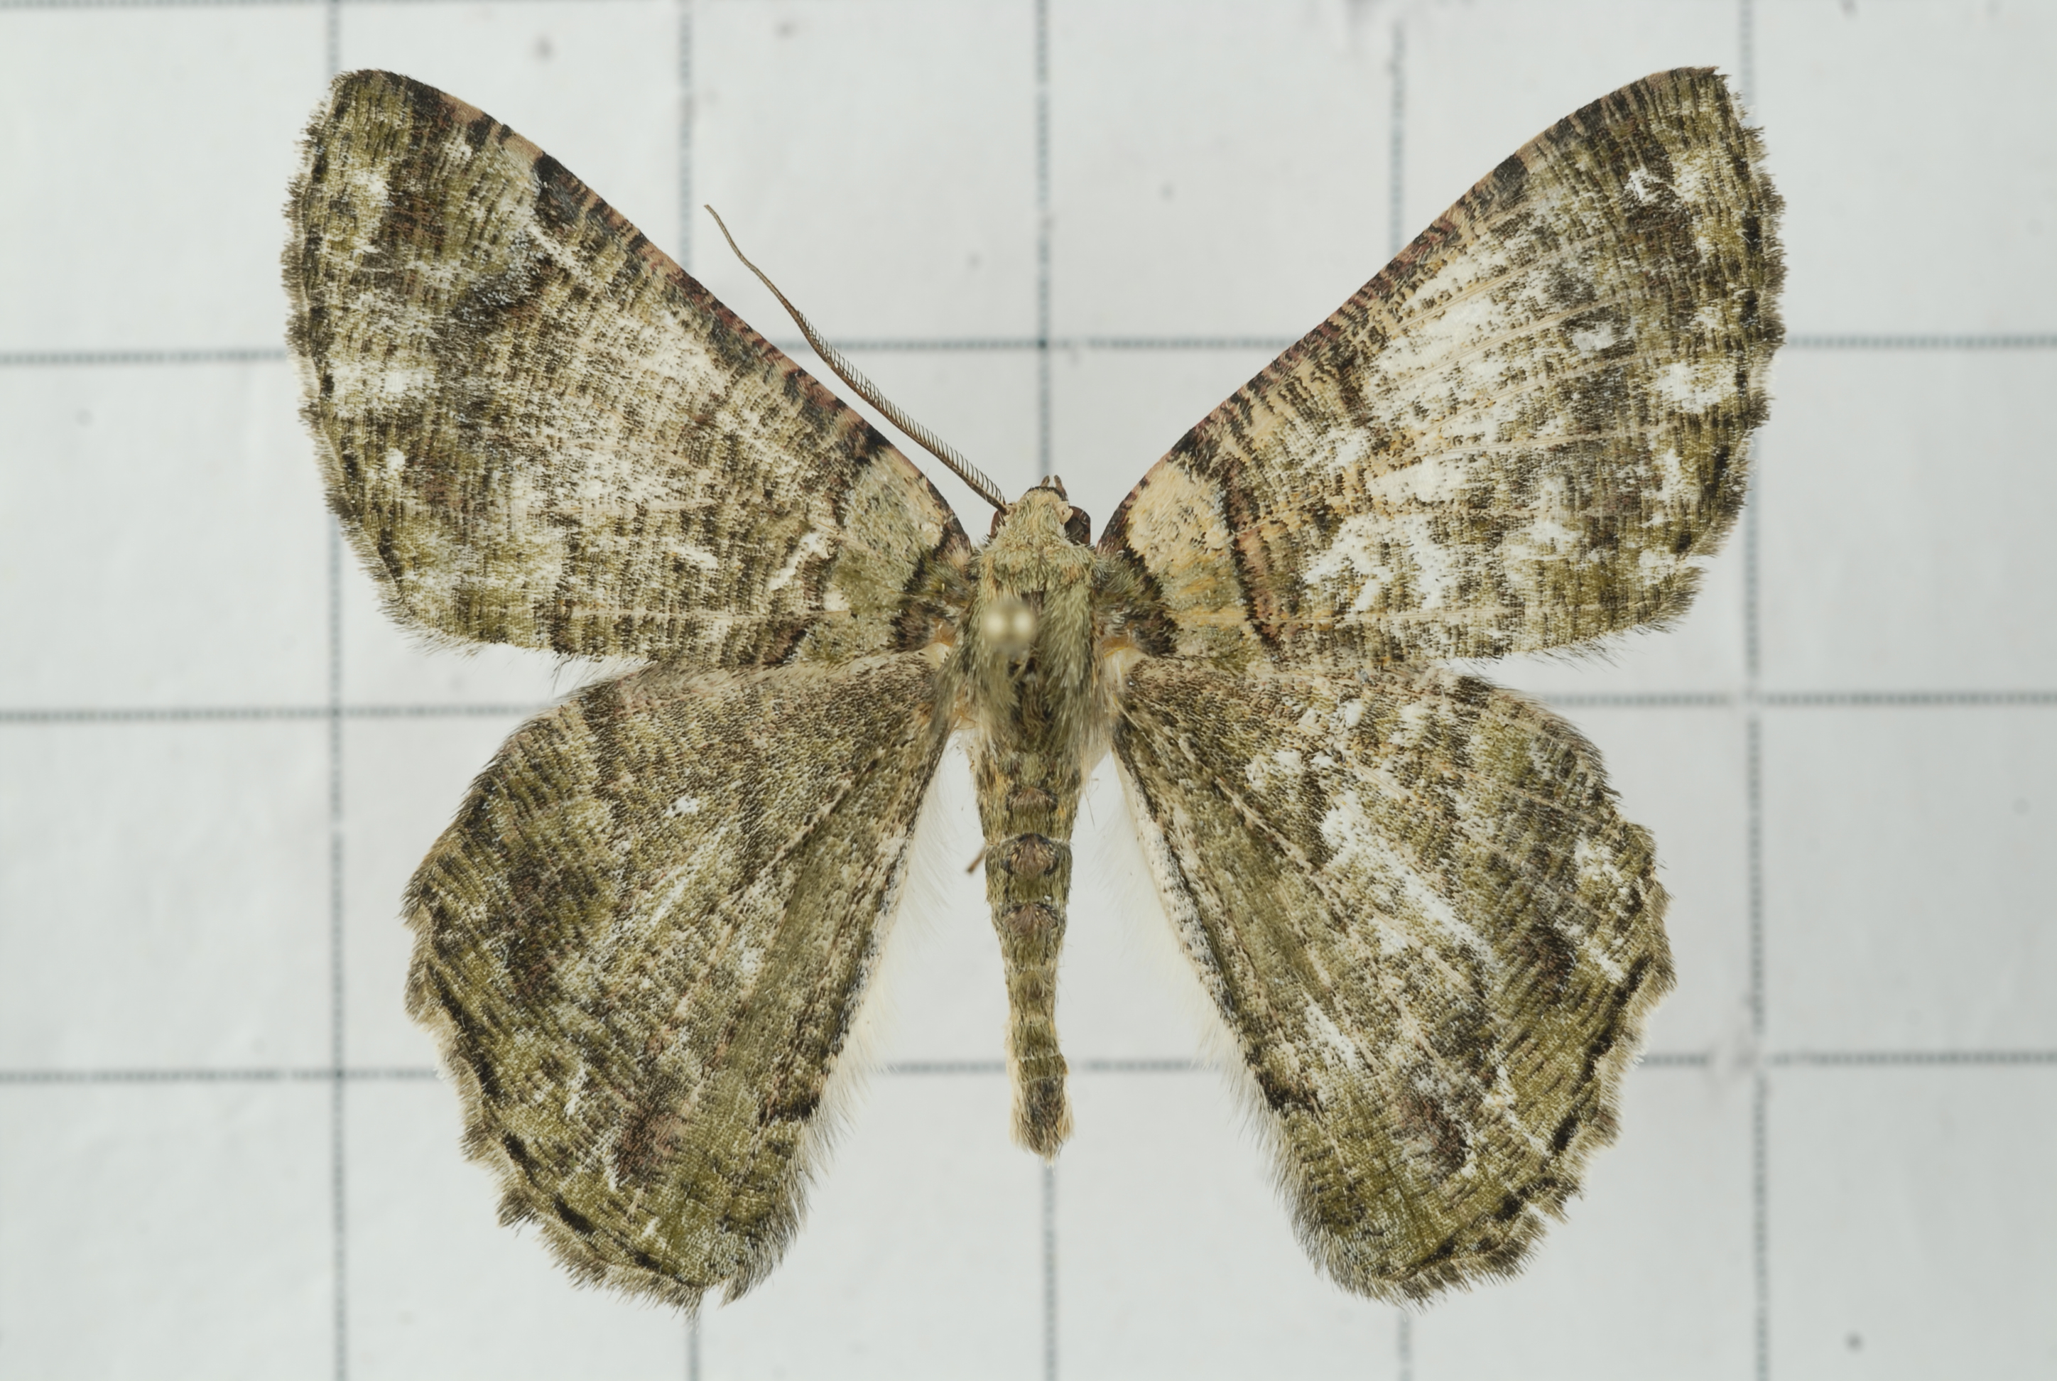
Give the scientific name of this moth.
Lophophelma taiwana
